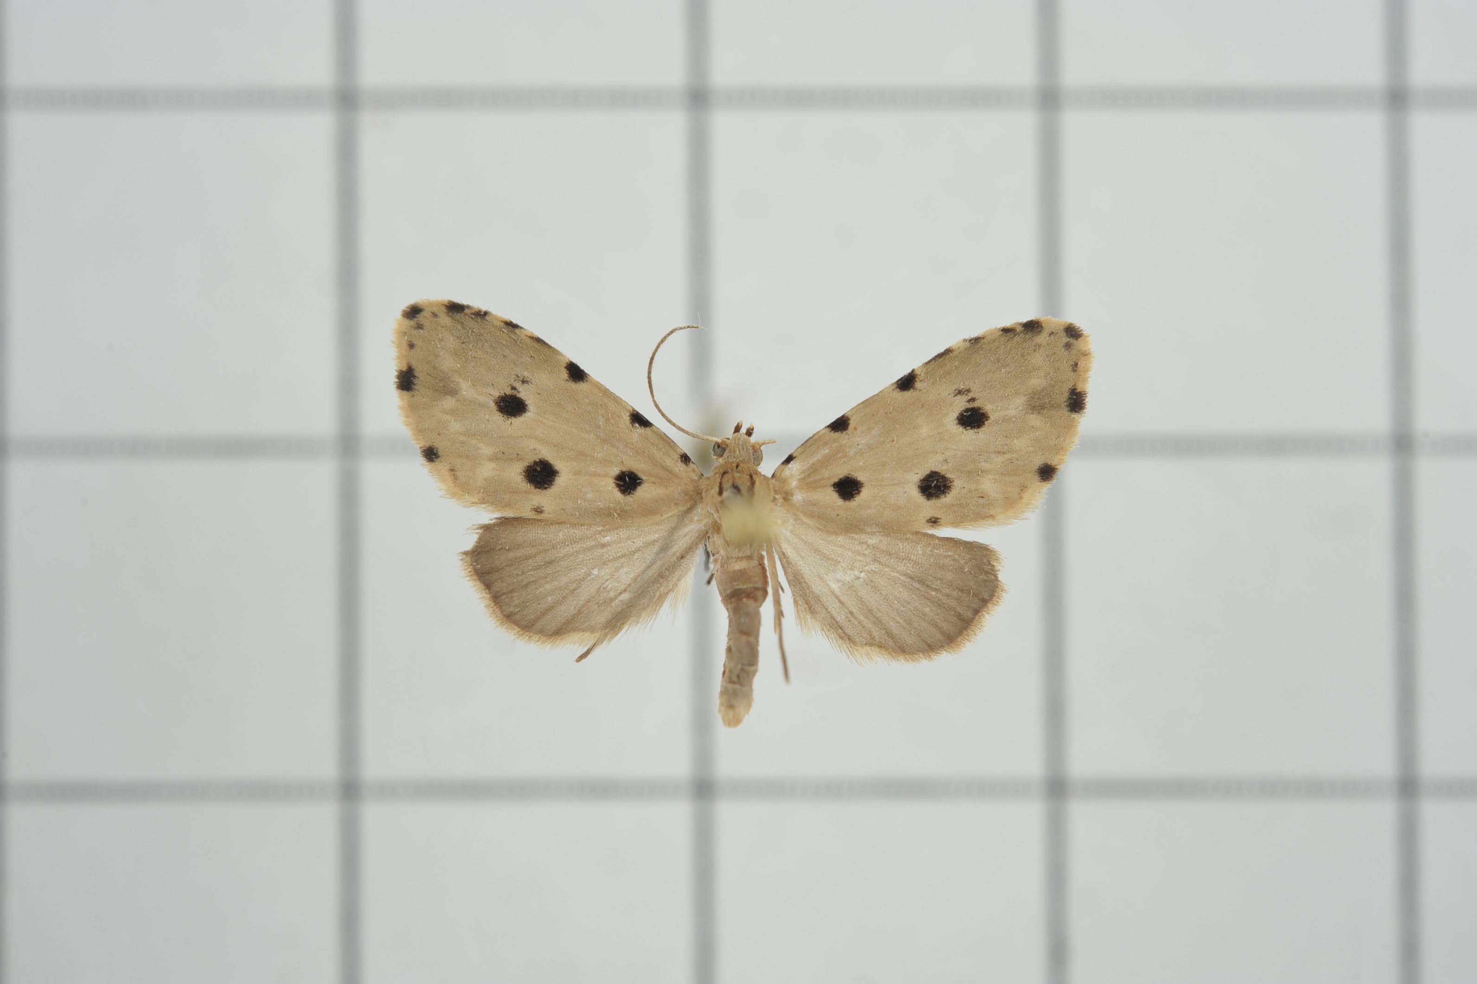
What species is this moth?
Metaemene atrigutta
